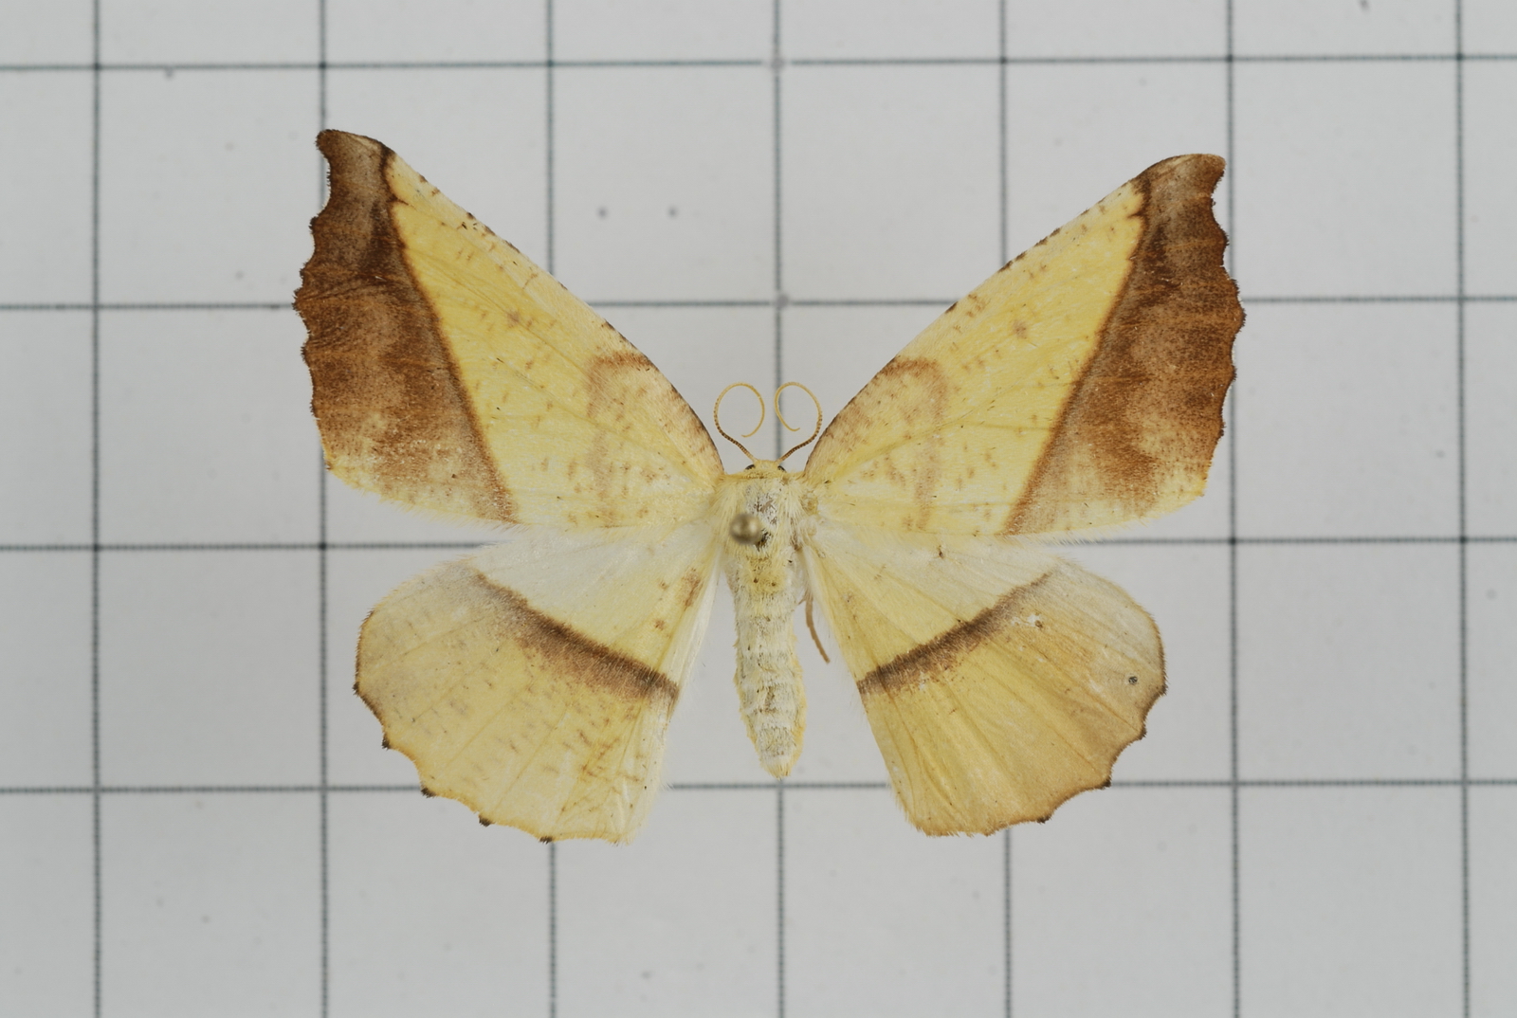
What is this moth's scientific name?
Auaxa cesadaria
